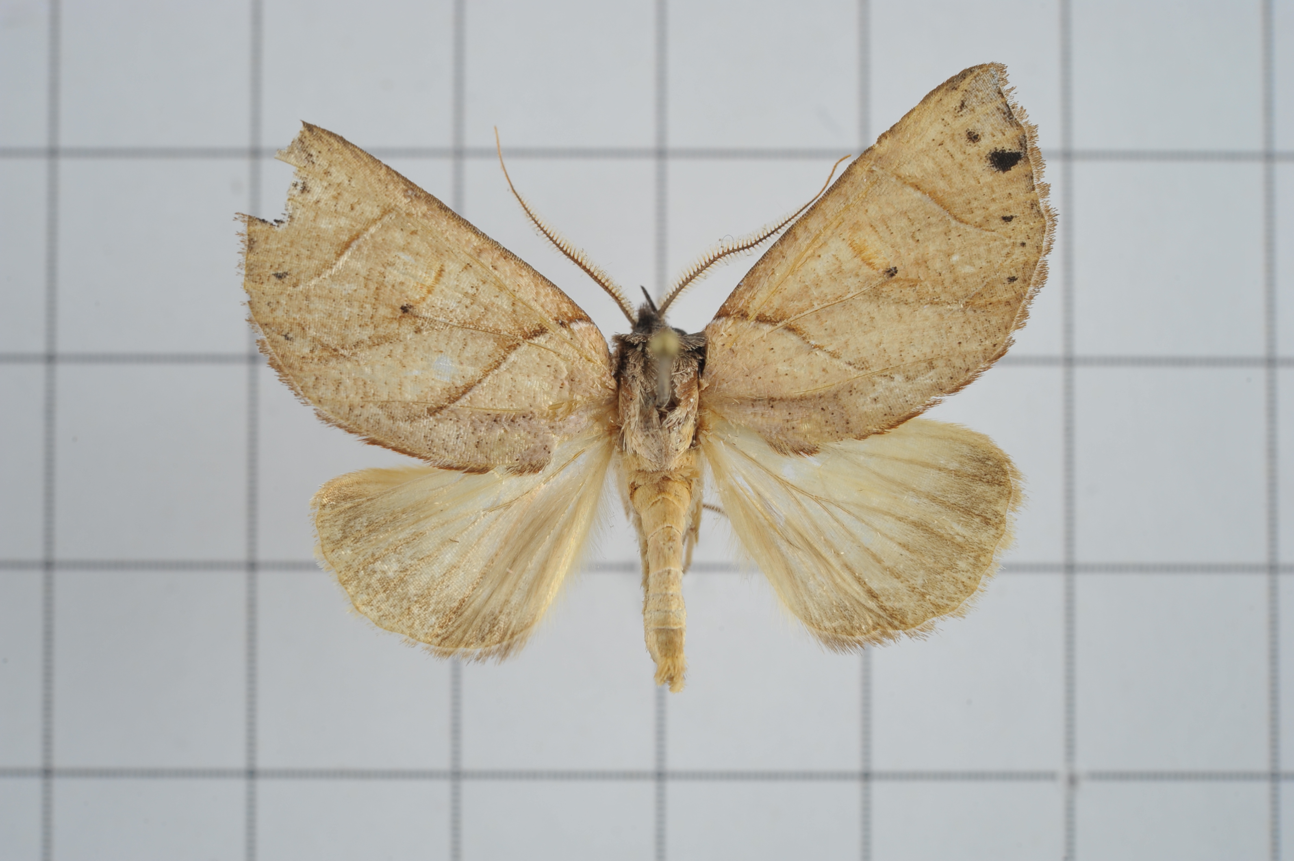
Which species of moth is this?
Pterogonia taiwanensis
